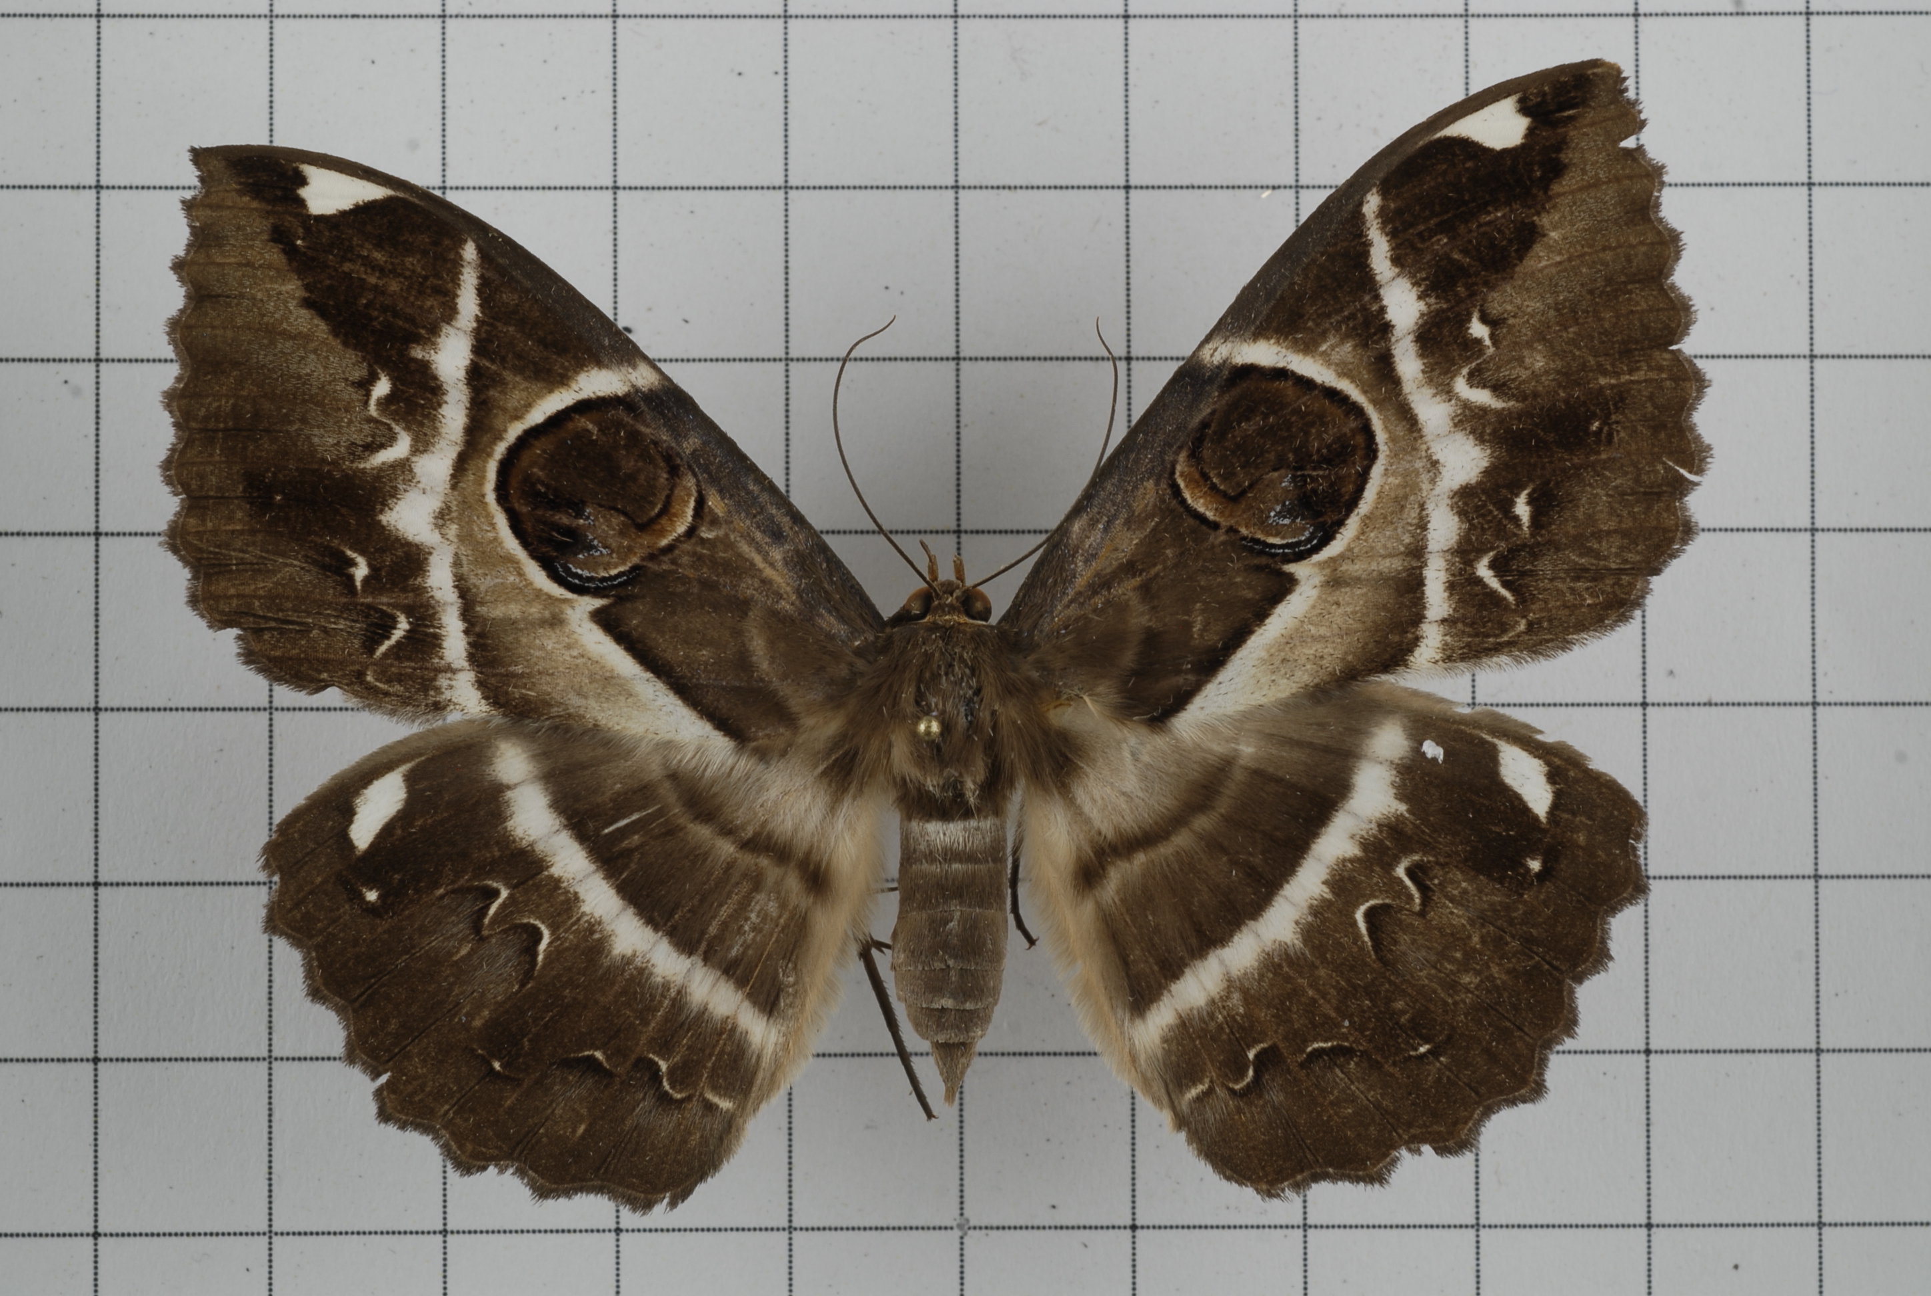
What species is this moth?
Erebus ephesperis
